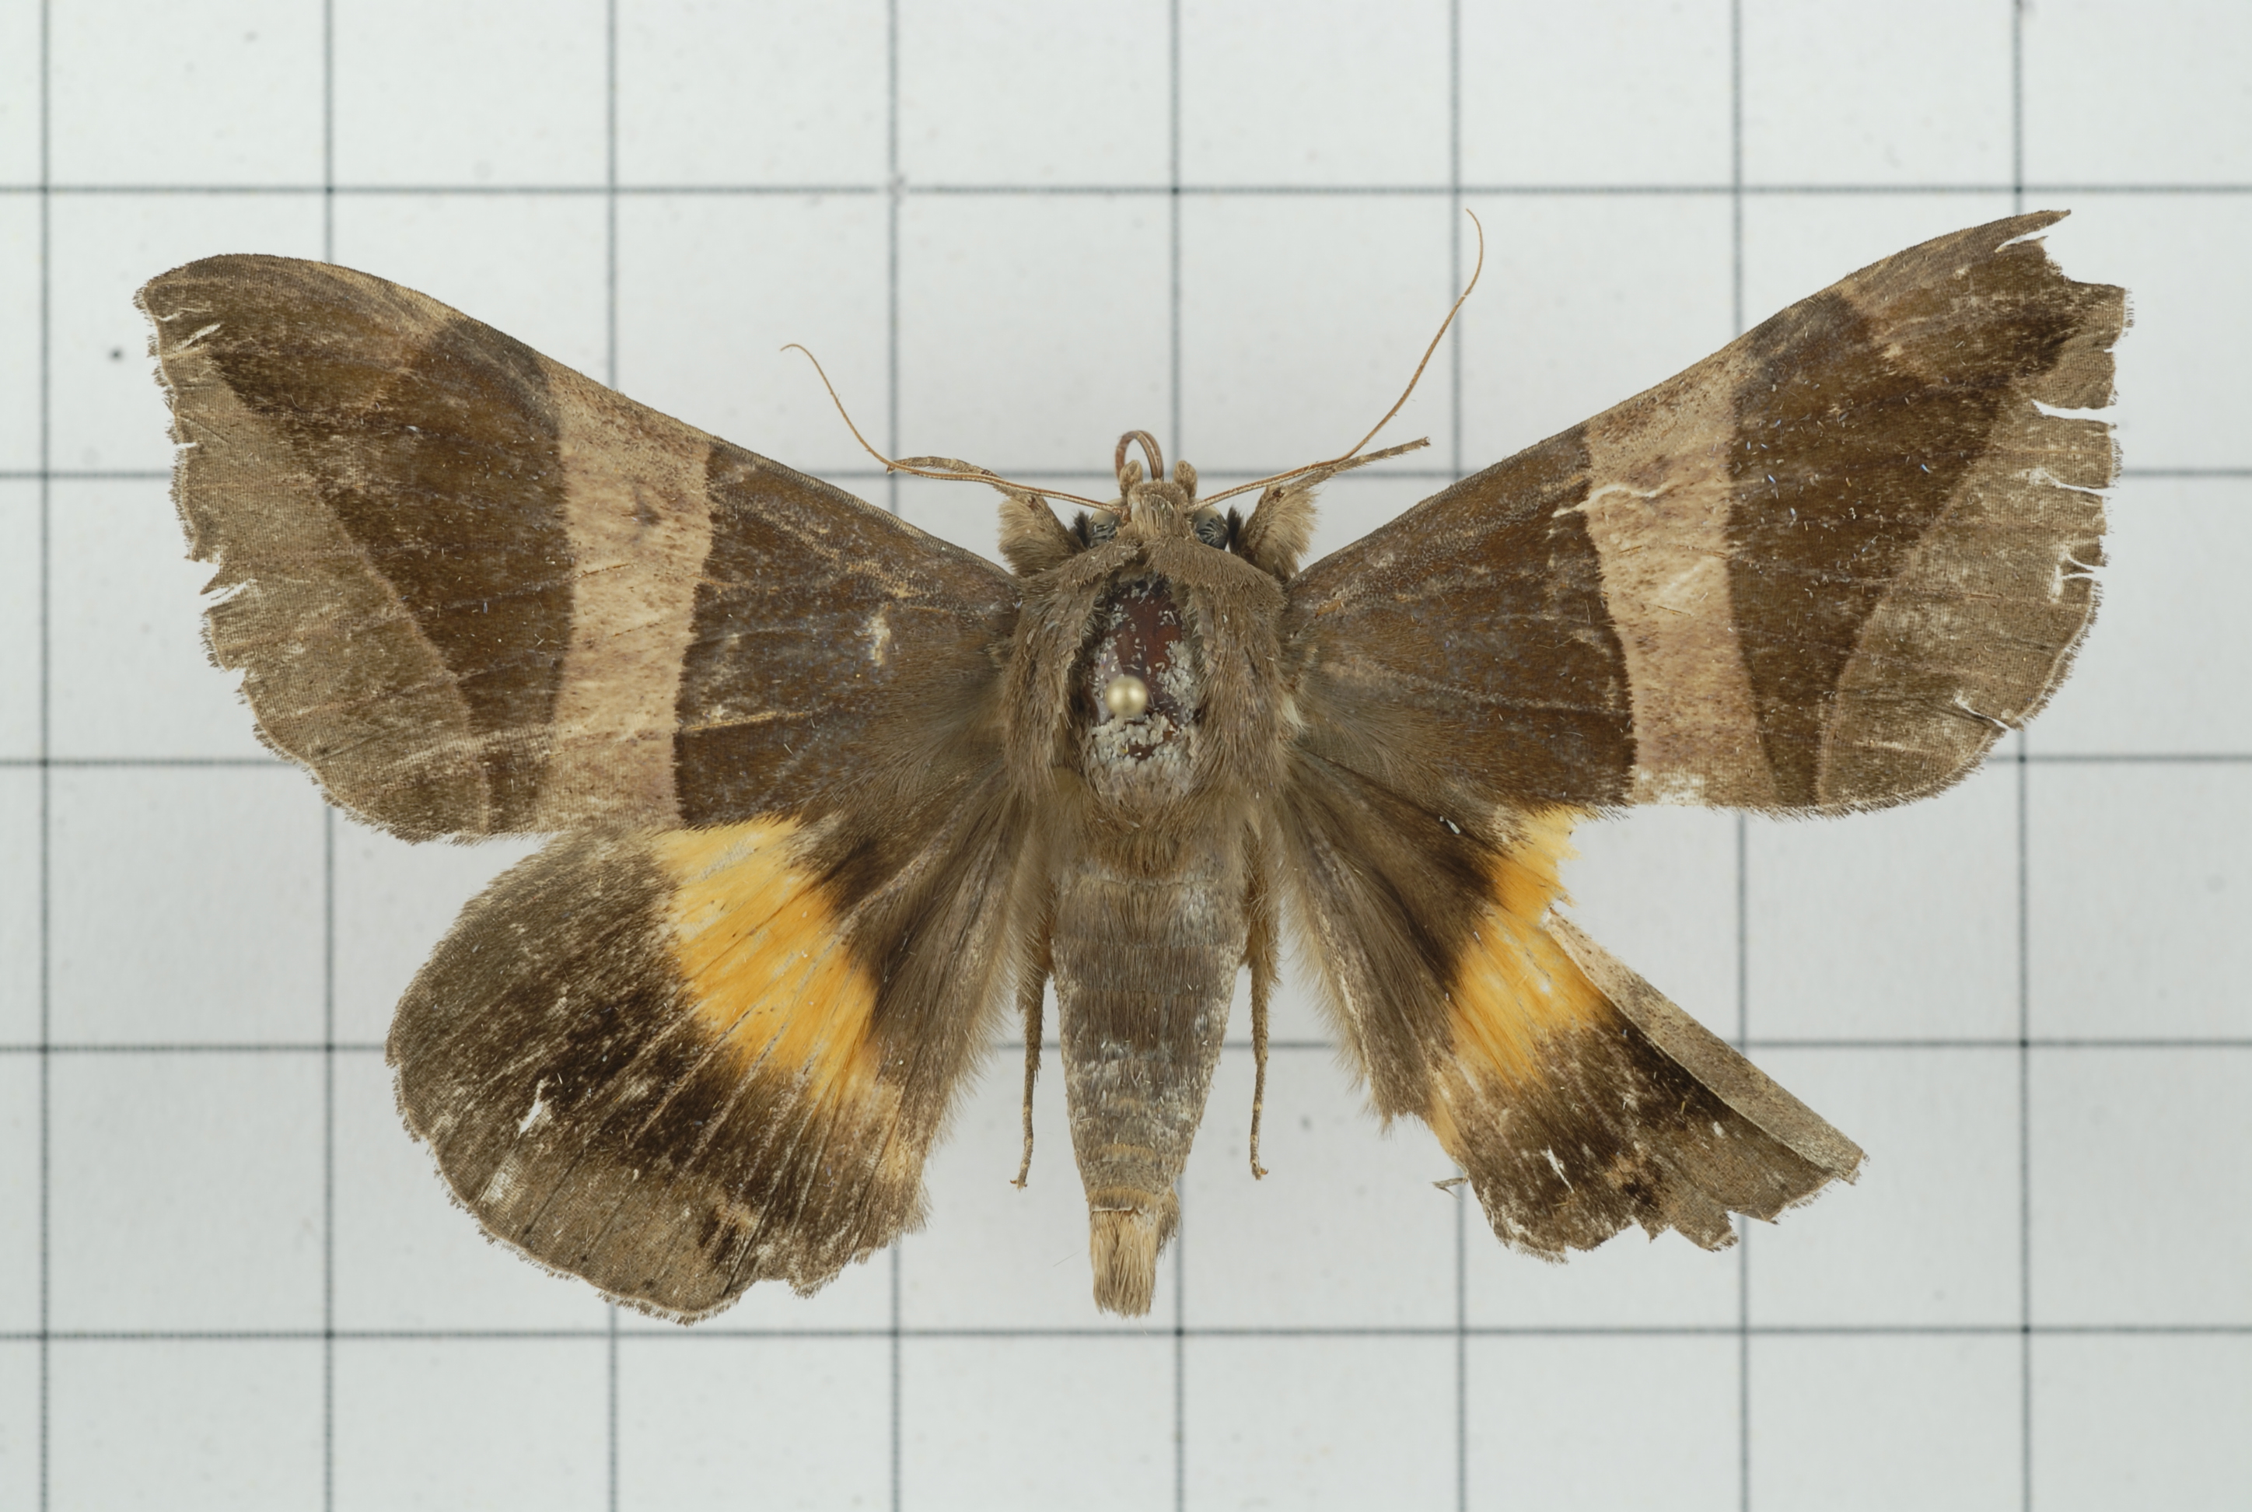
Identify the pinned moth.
Bastilla fulvotaenia
